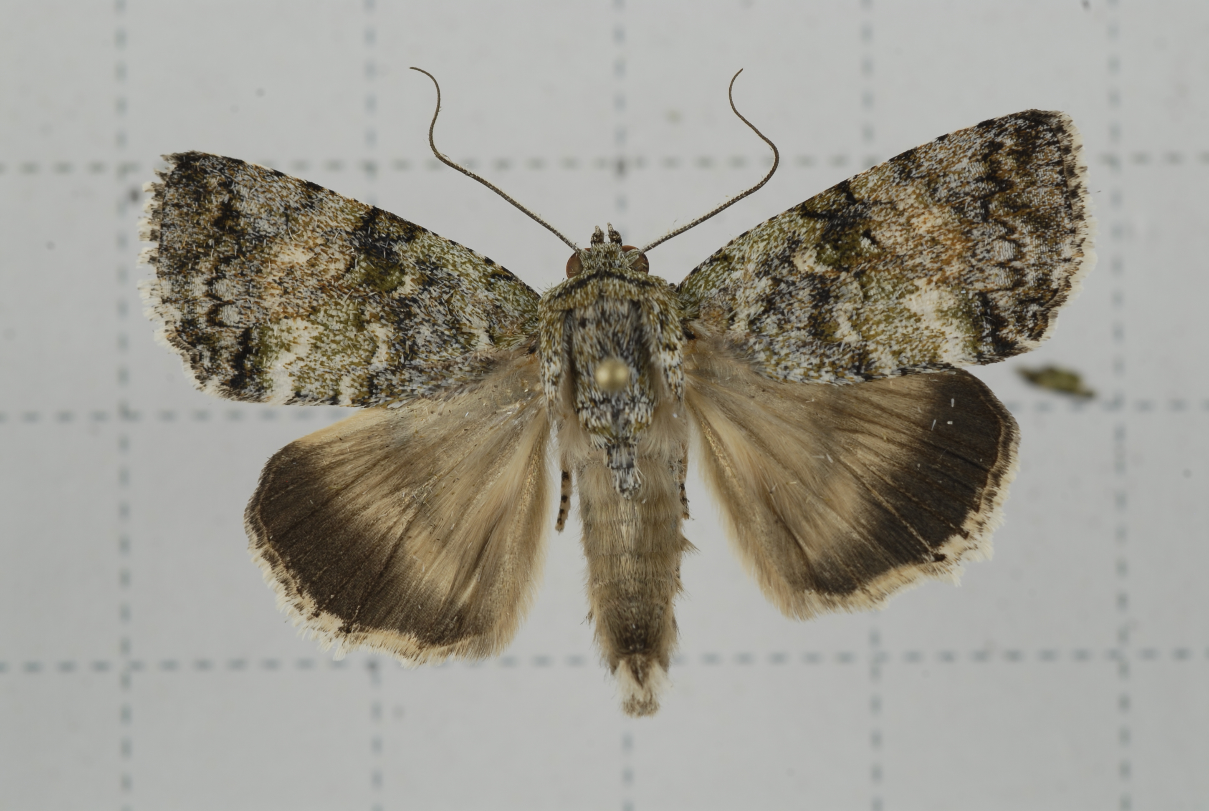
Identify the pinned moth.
Blenina quinaria
